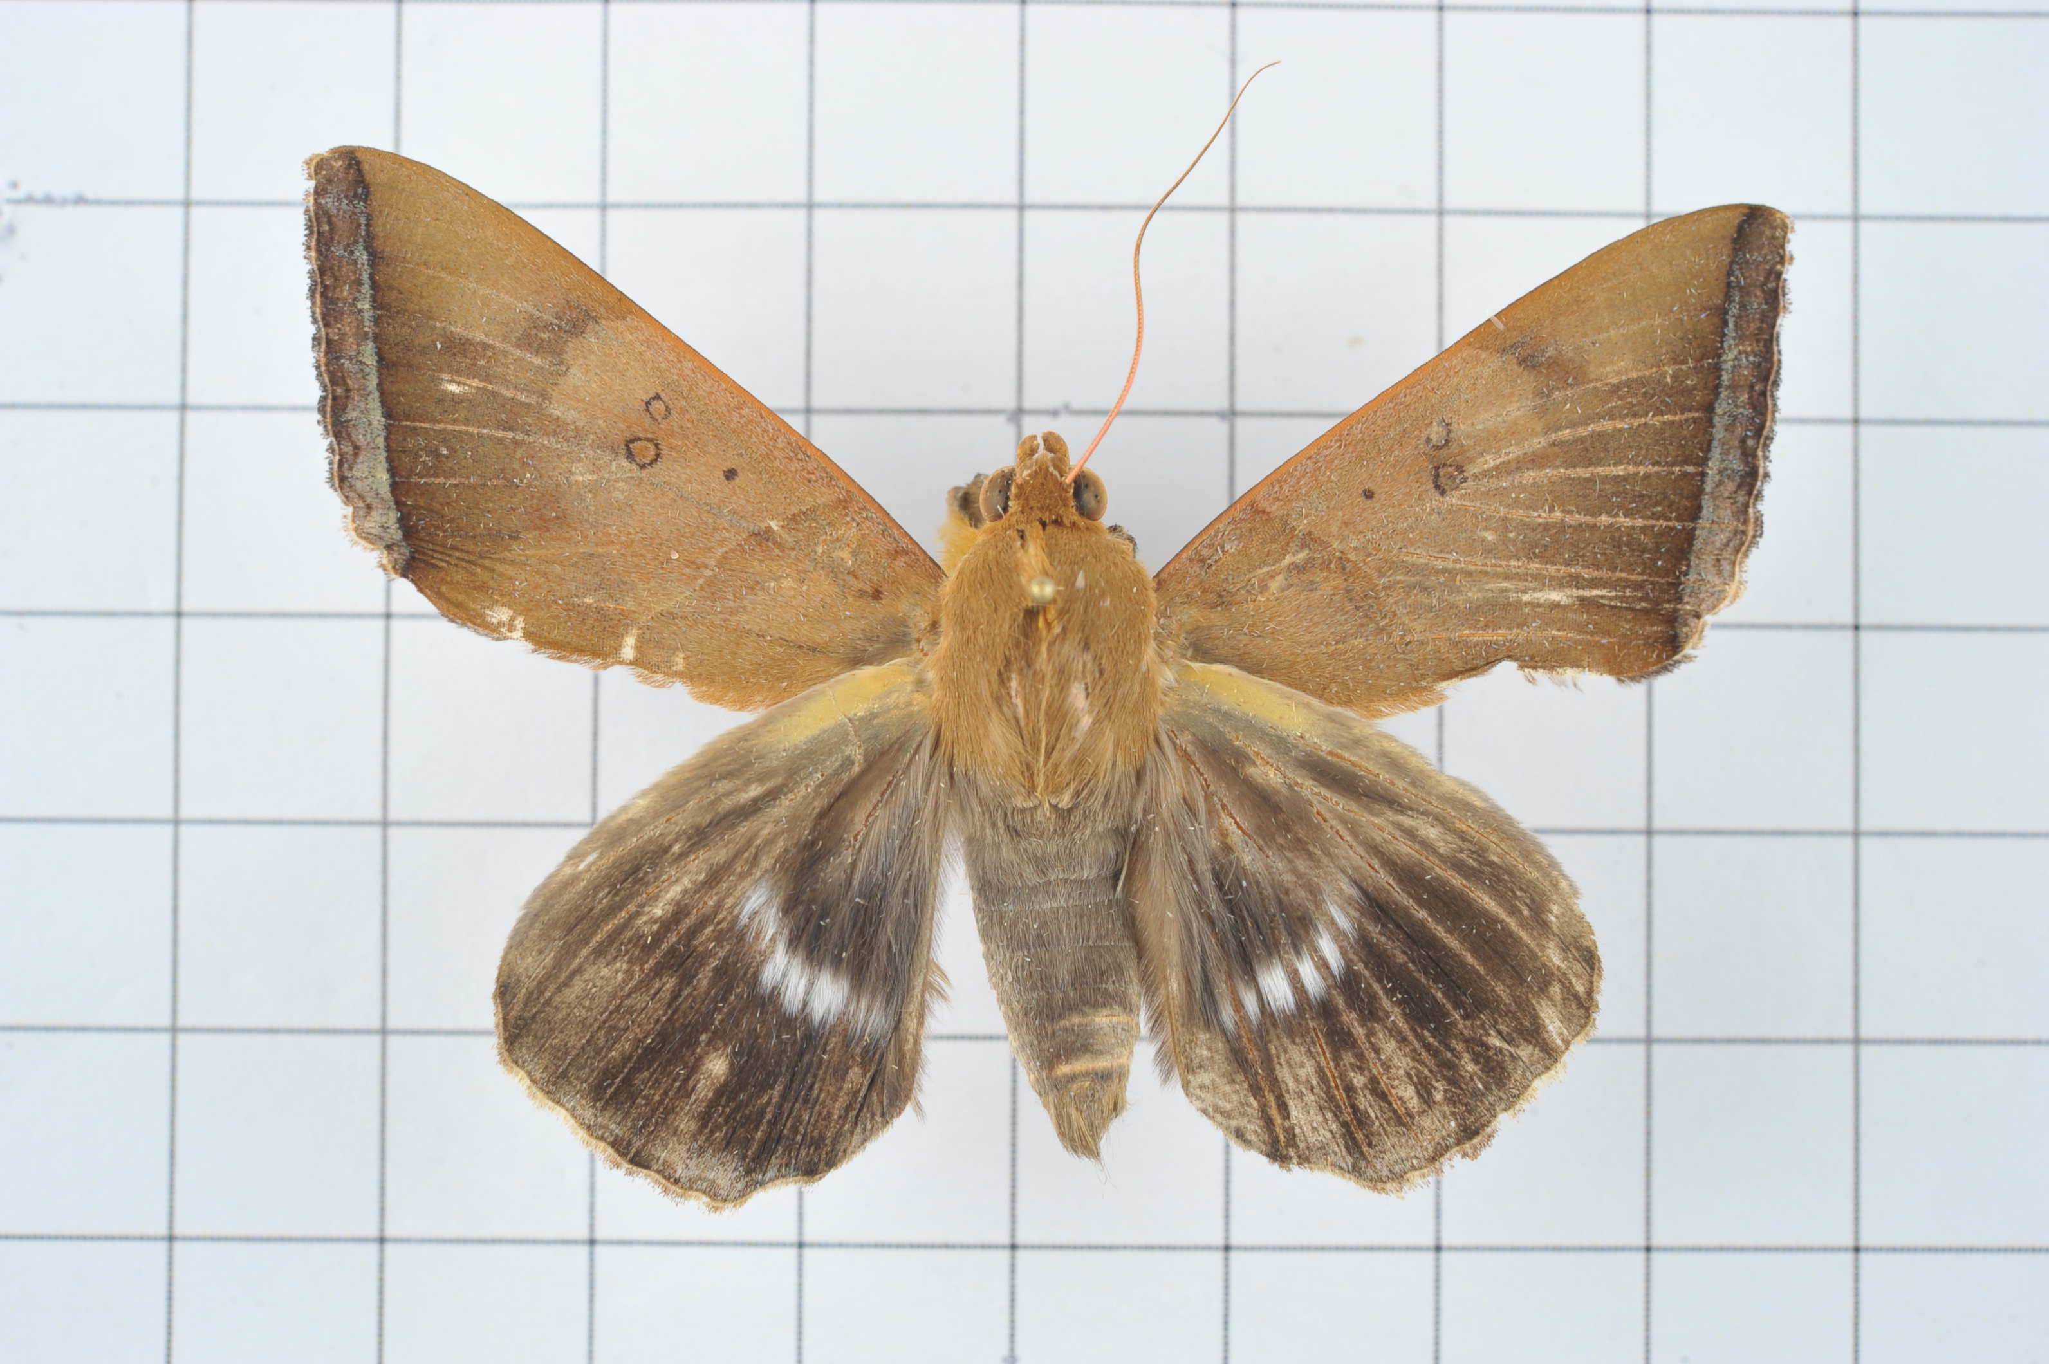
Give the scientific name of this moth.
Artena dotata
